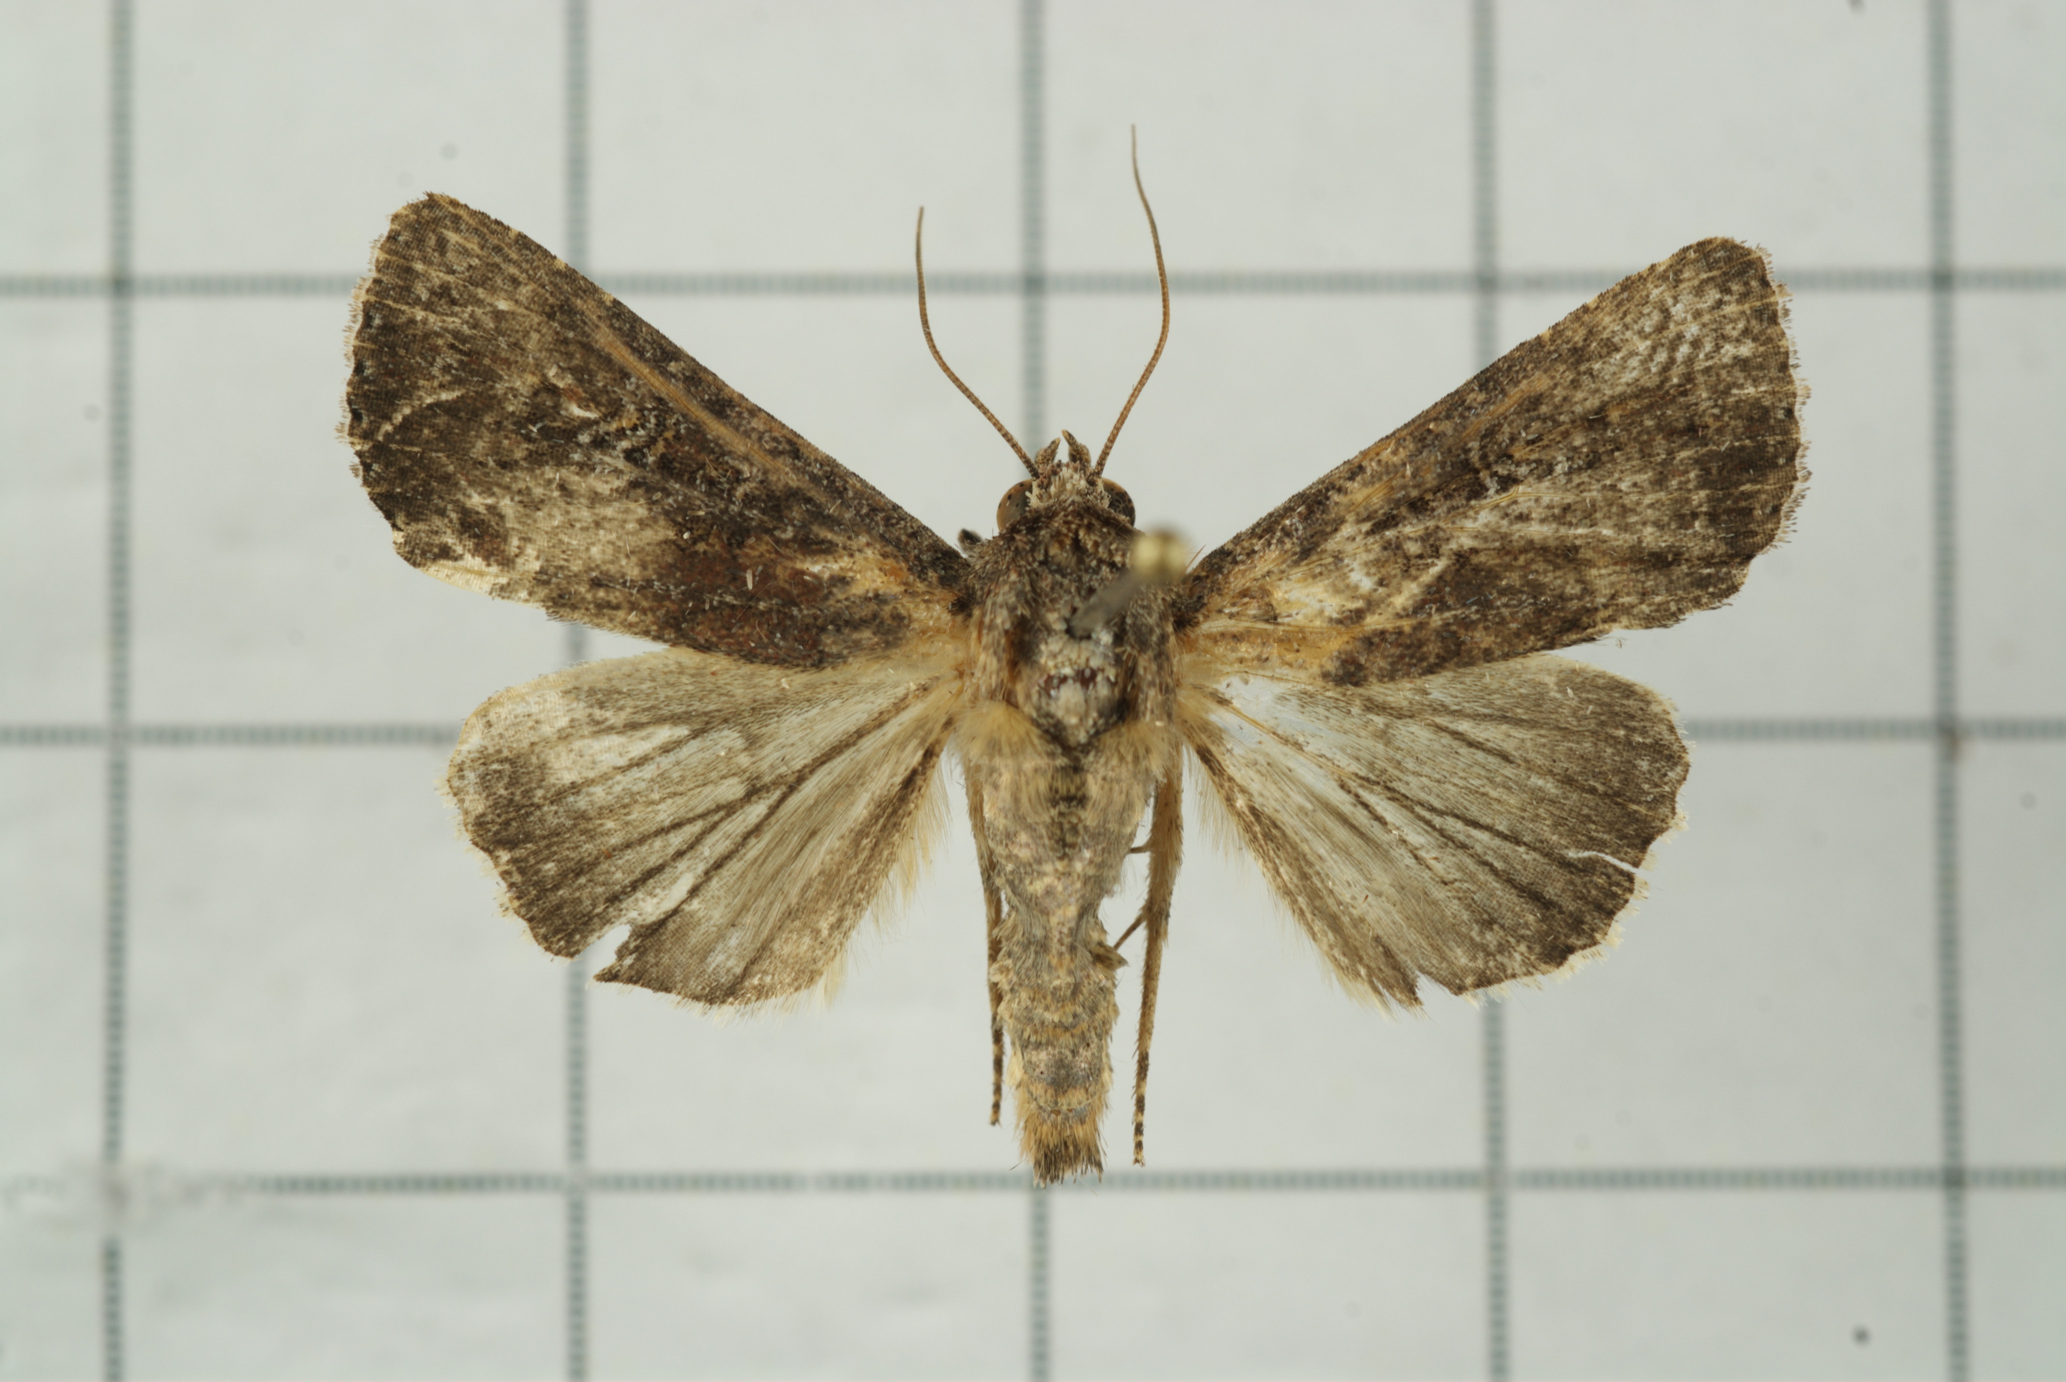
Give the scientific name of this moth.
Condica illecta
